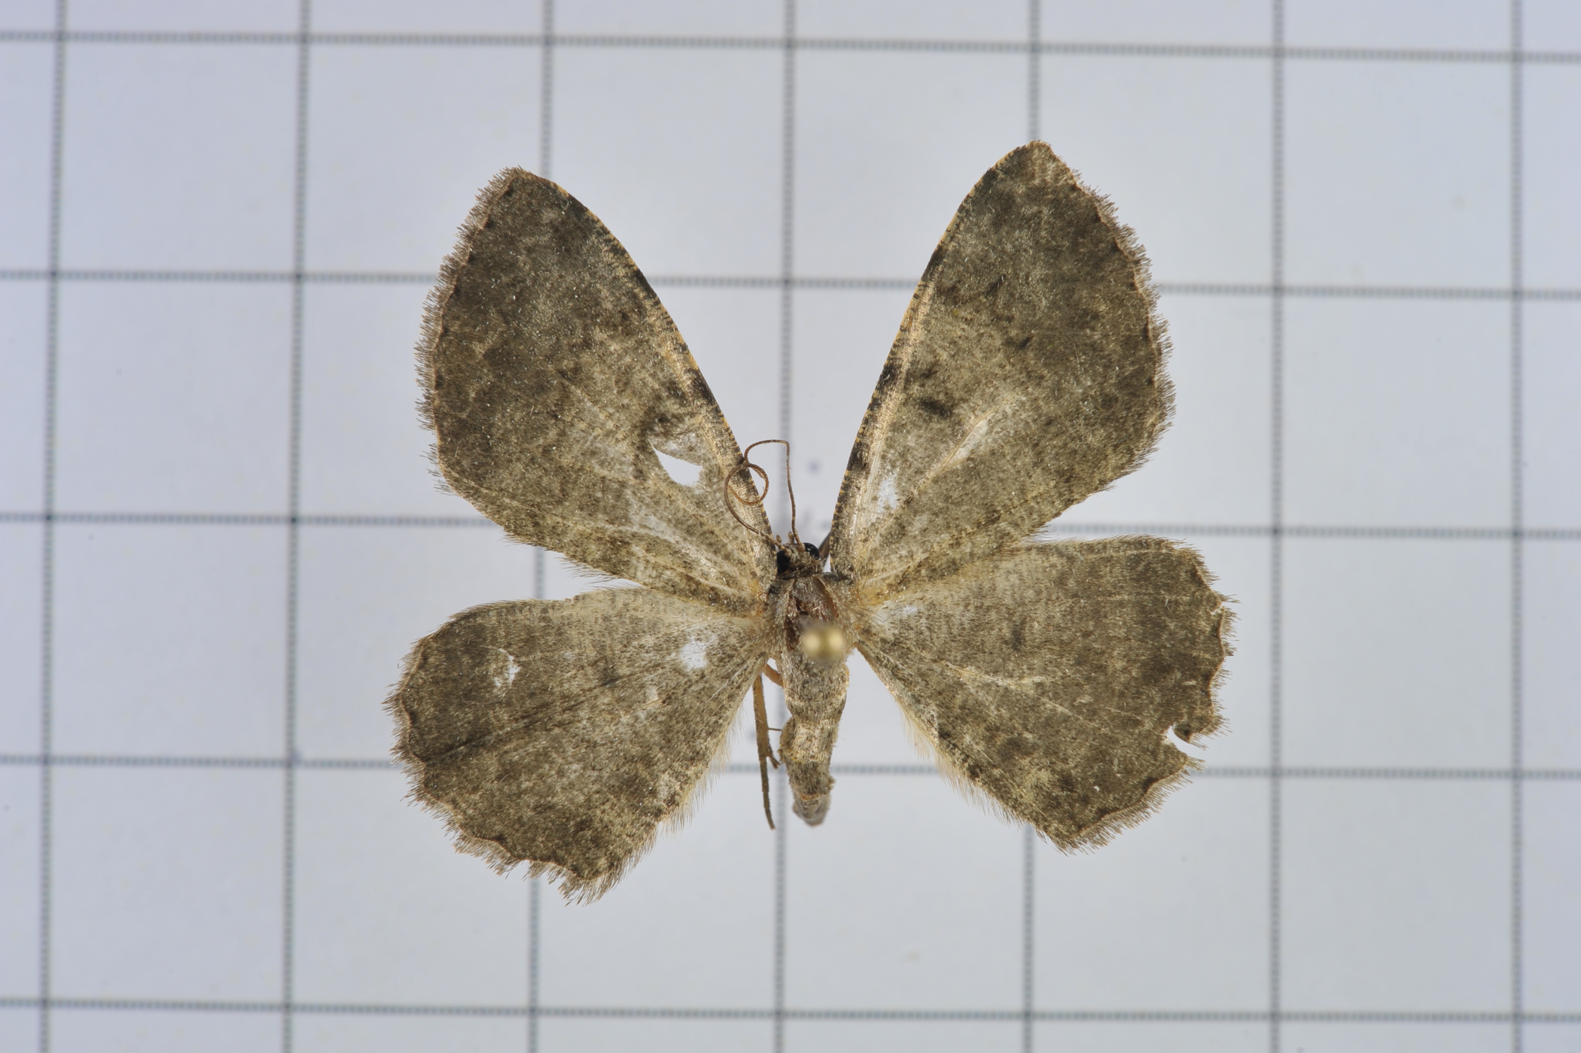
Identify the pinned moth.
Gnophos delitescens
